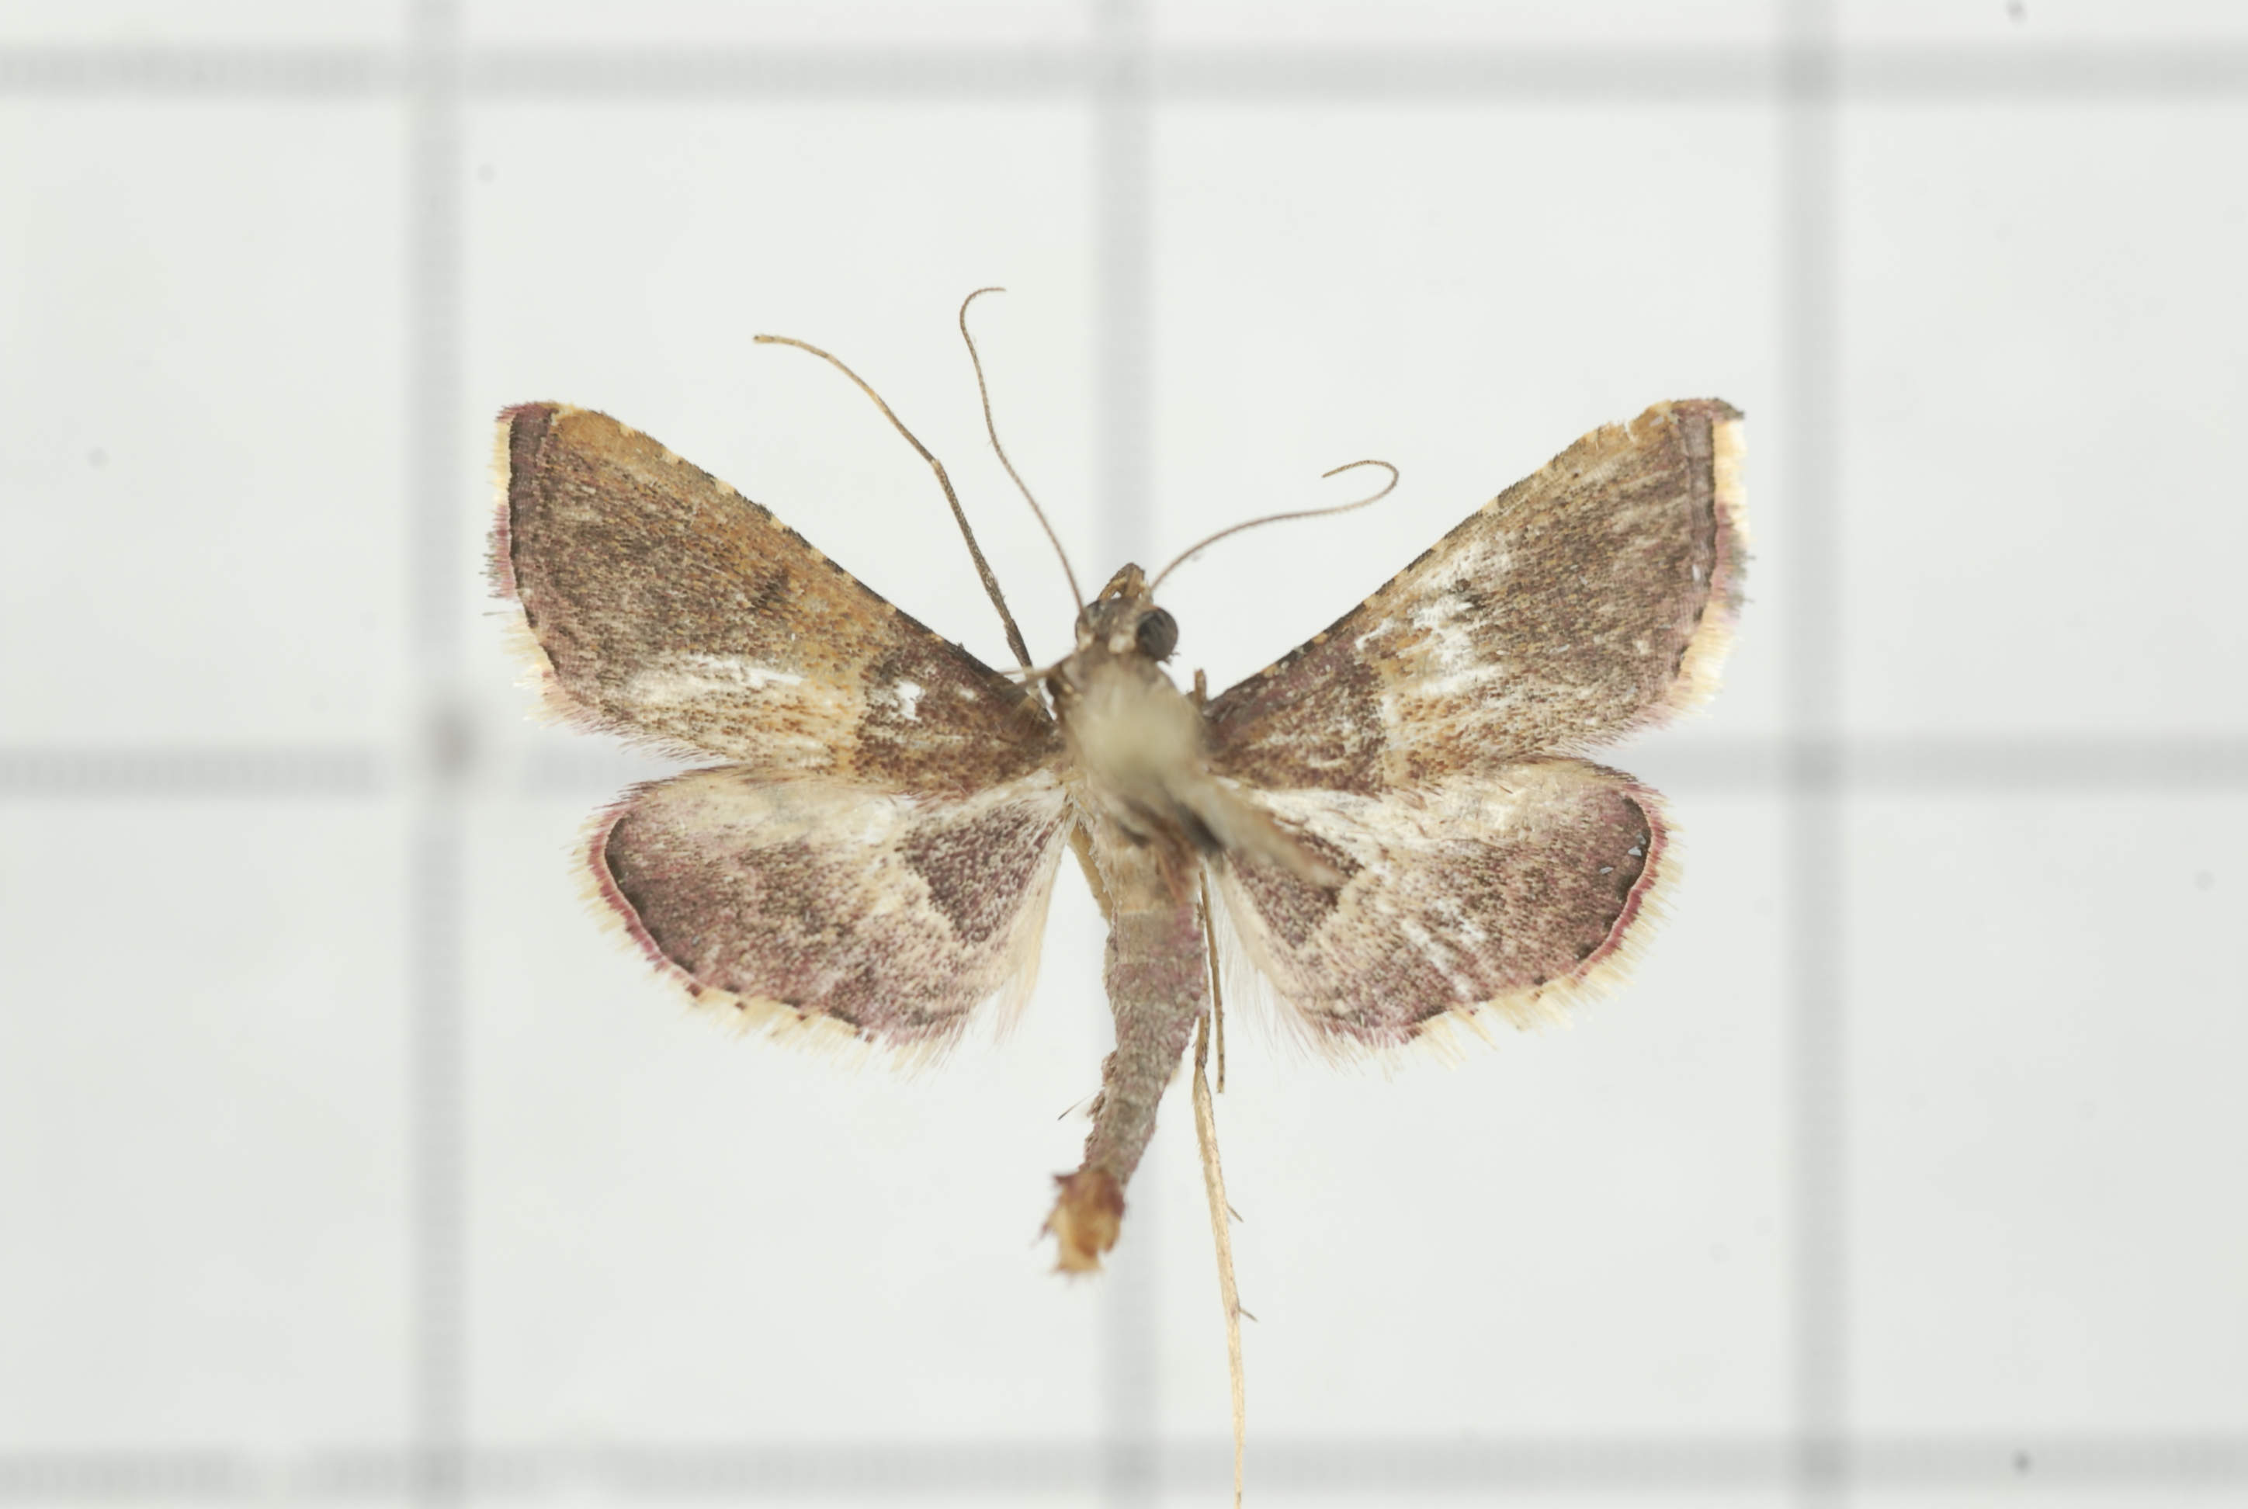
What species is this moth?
Endotricha olivacealis
